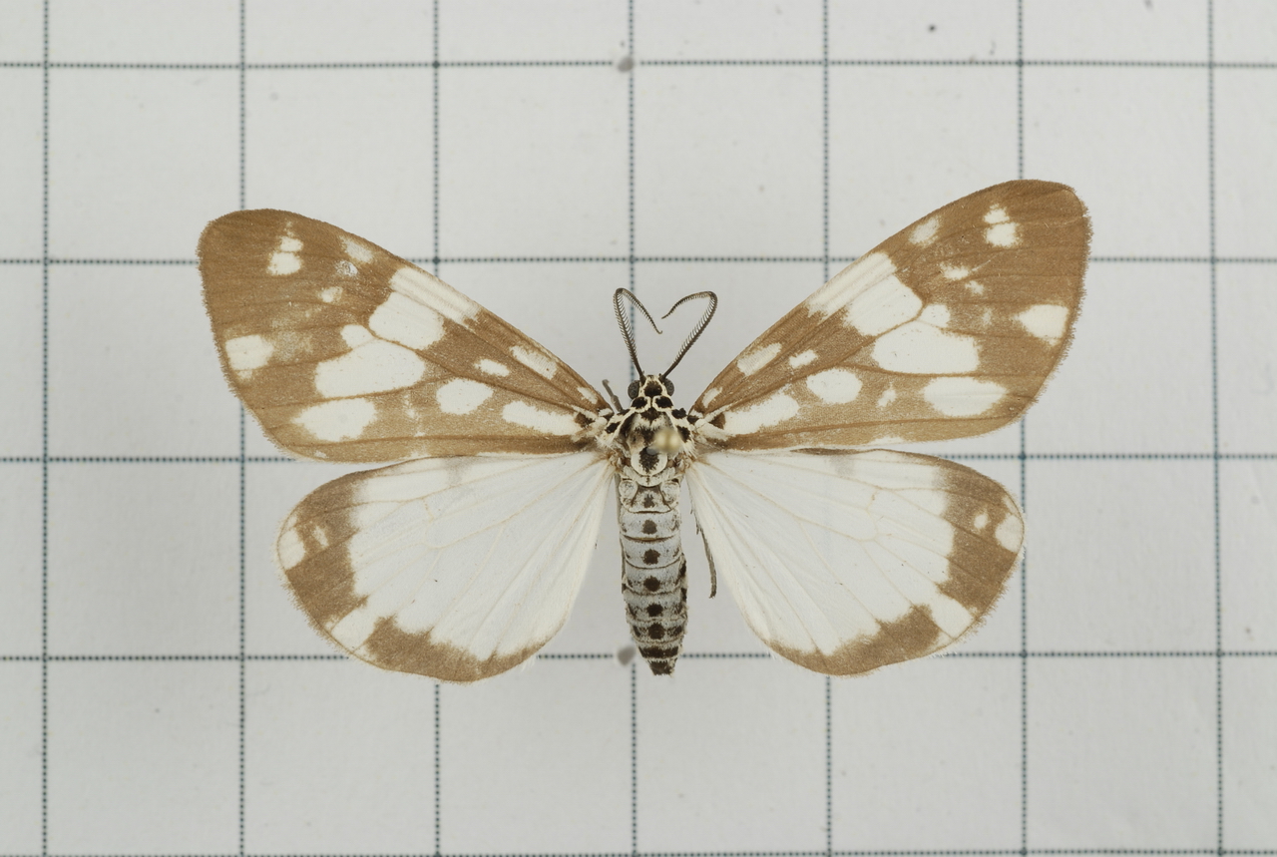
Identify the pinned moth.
Utetheisa fractifascia
